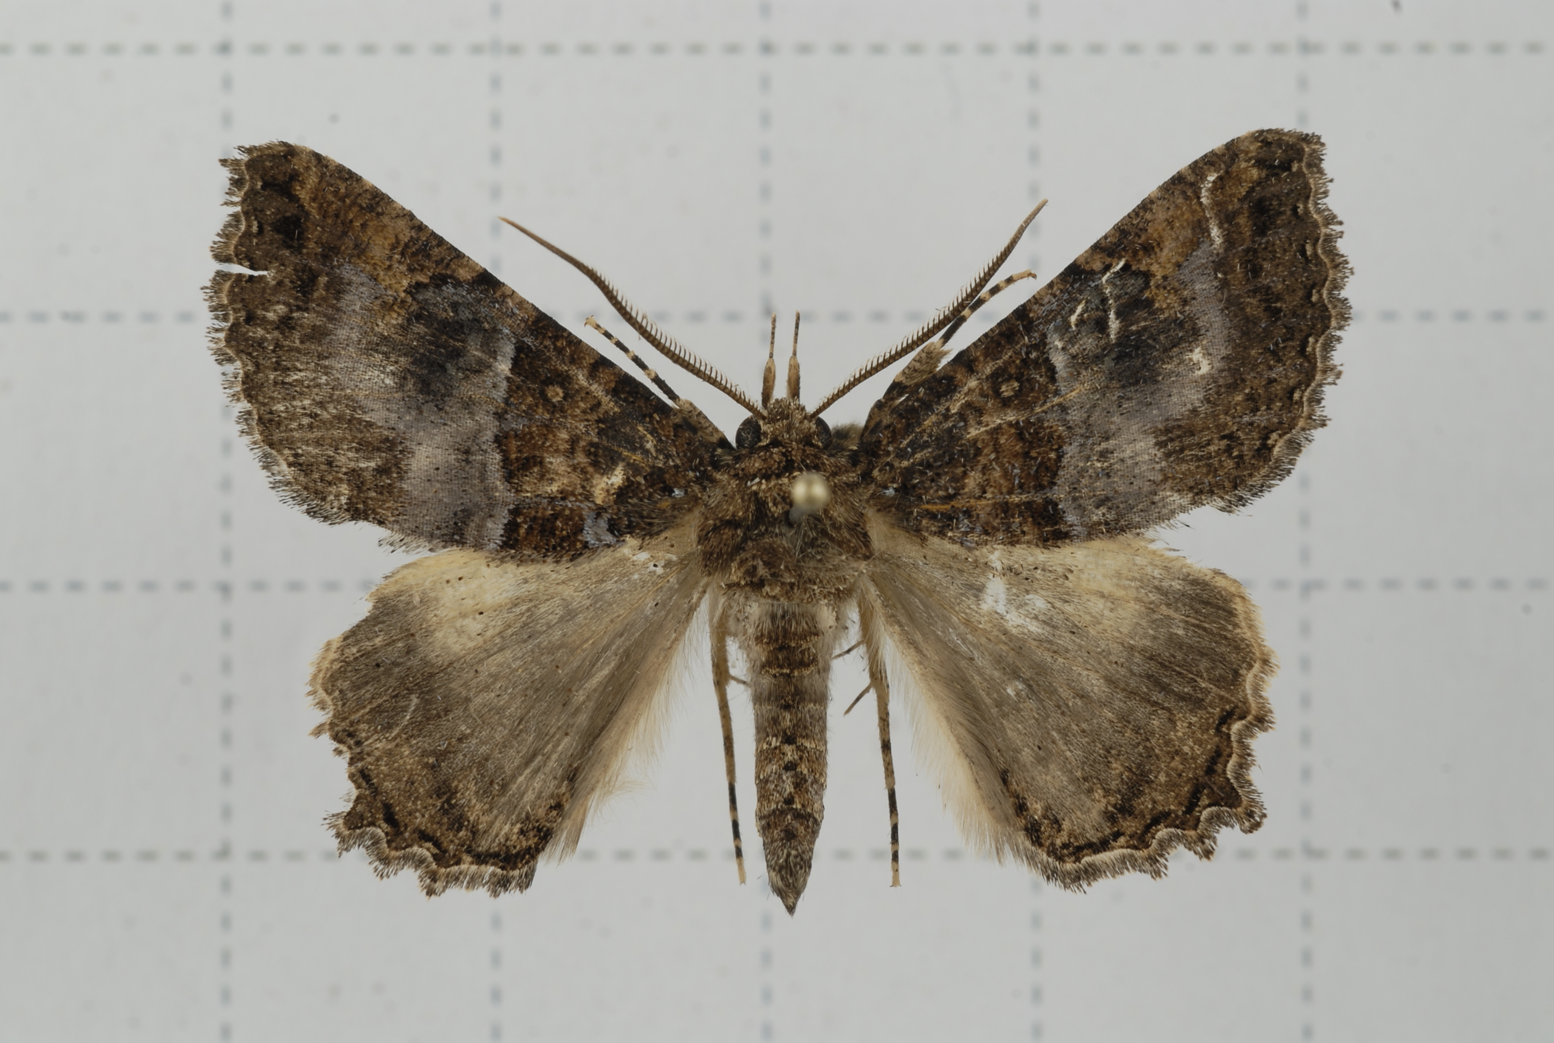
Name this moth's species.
Daddala lucilla
